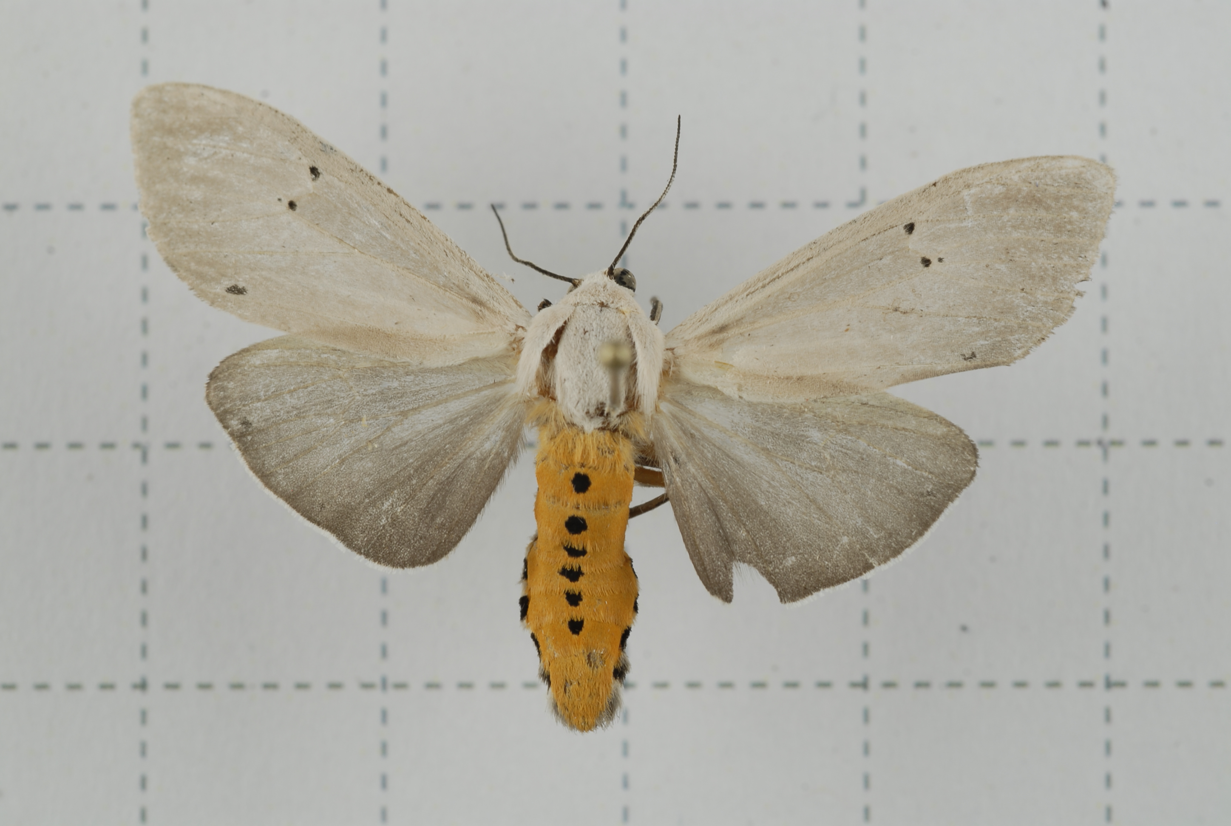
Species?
Creatonotos transiens koni
